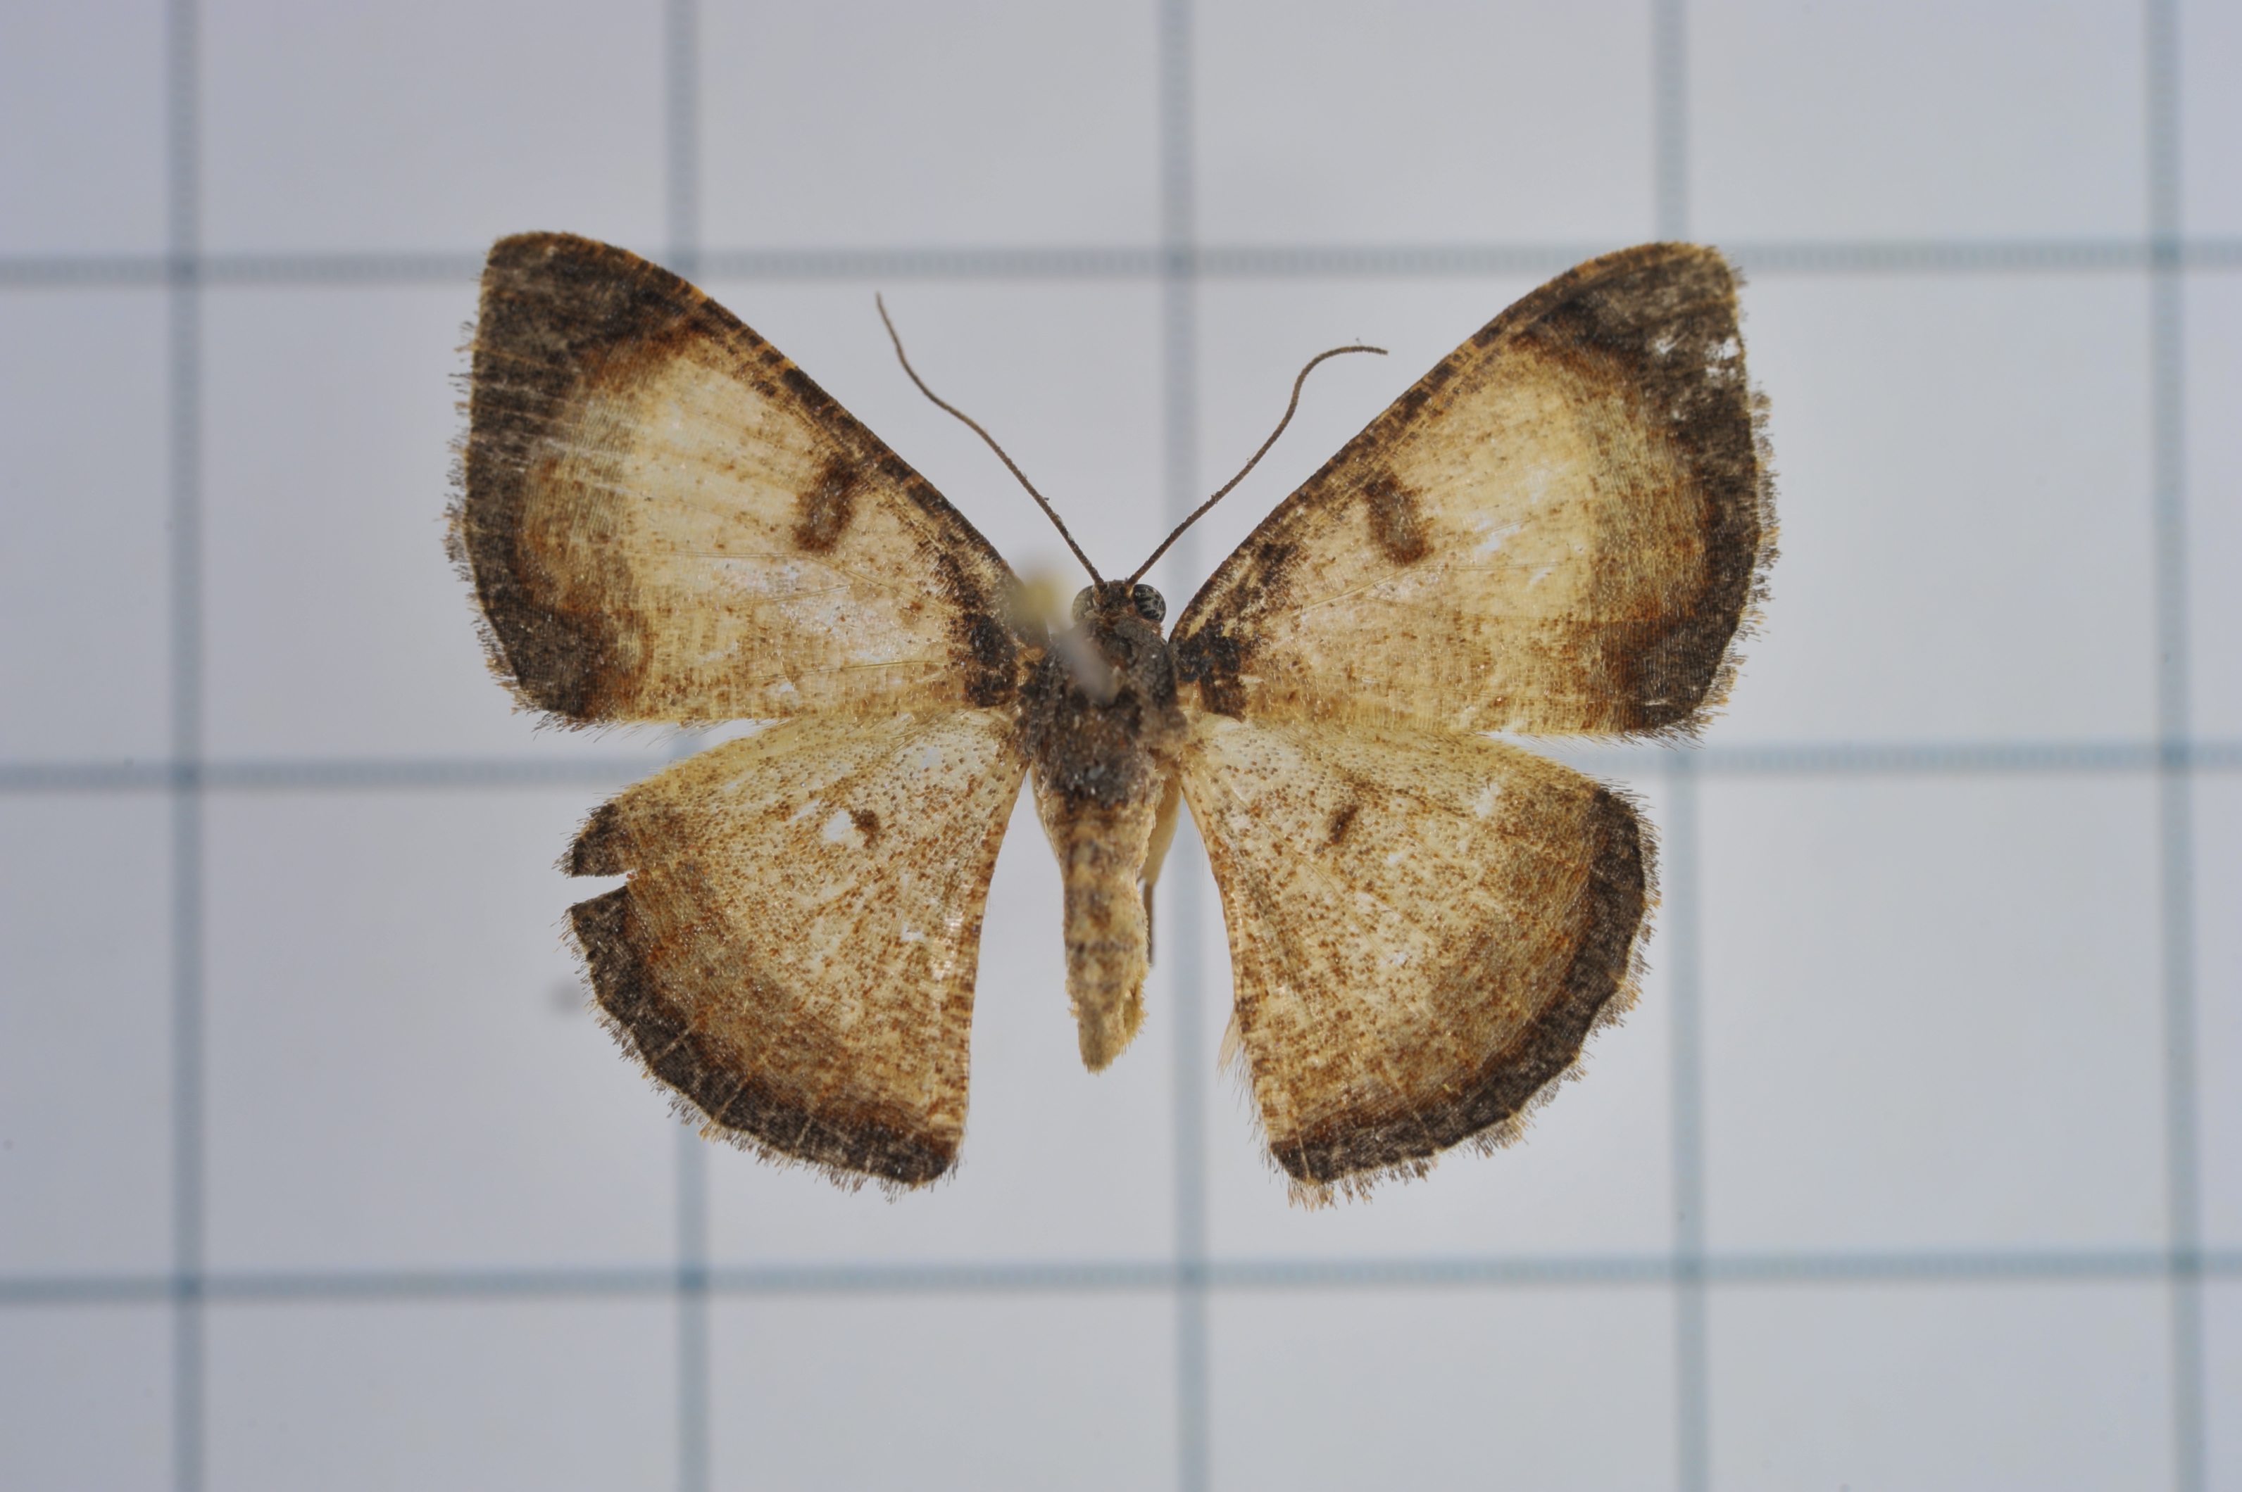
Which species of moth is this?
Hydatocapnia gemina
